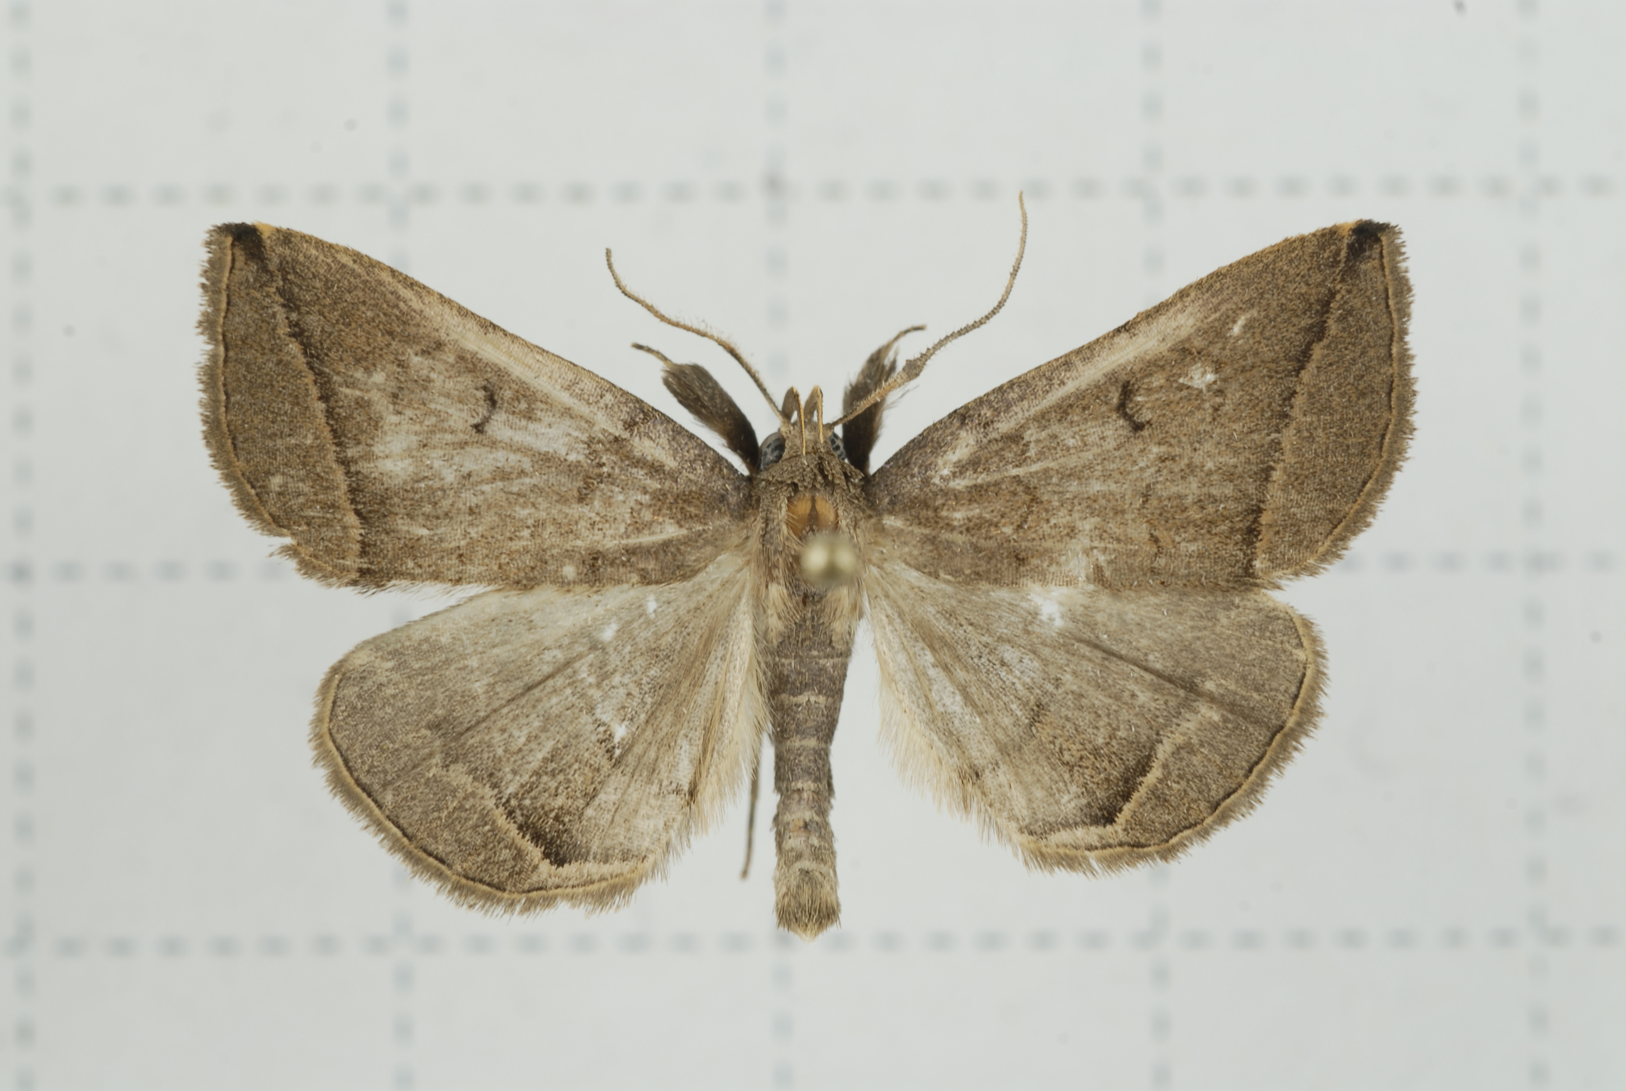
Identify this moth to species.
Treitschkendia subtriplex
